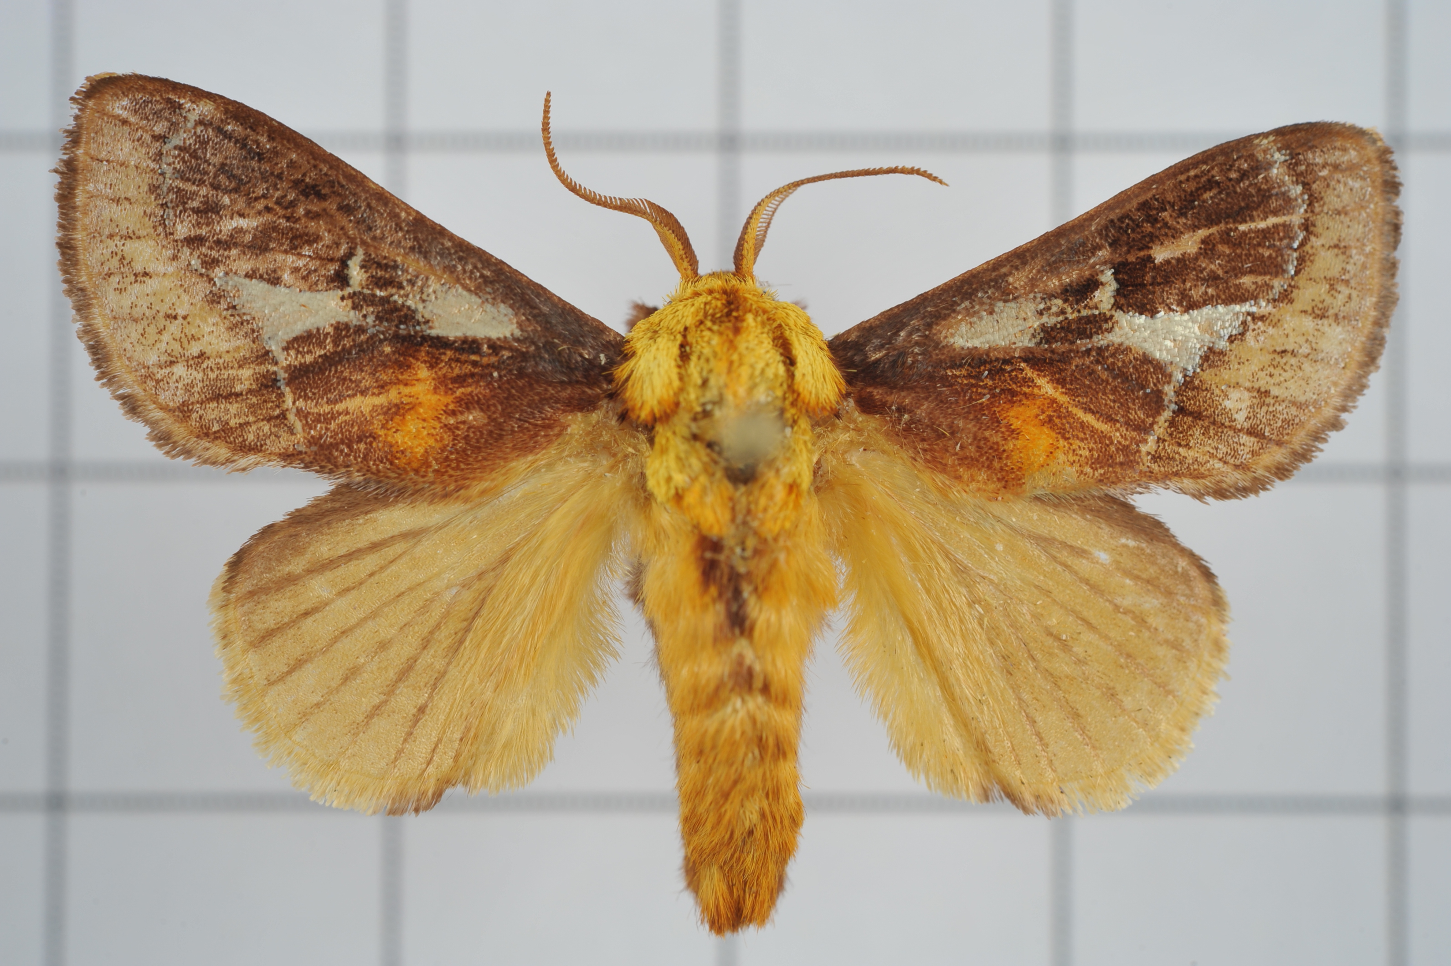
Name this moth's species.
Miresa fulgida
